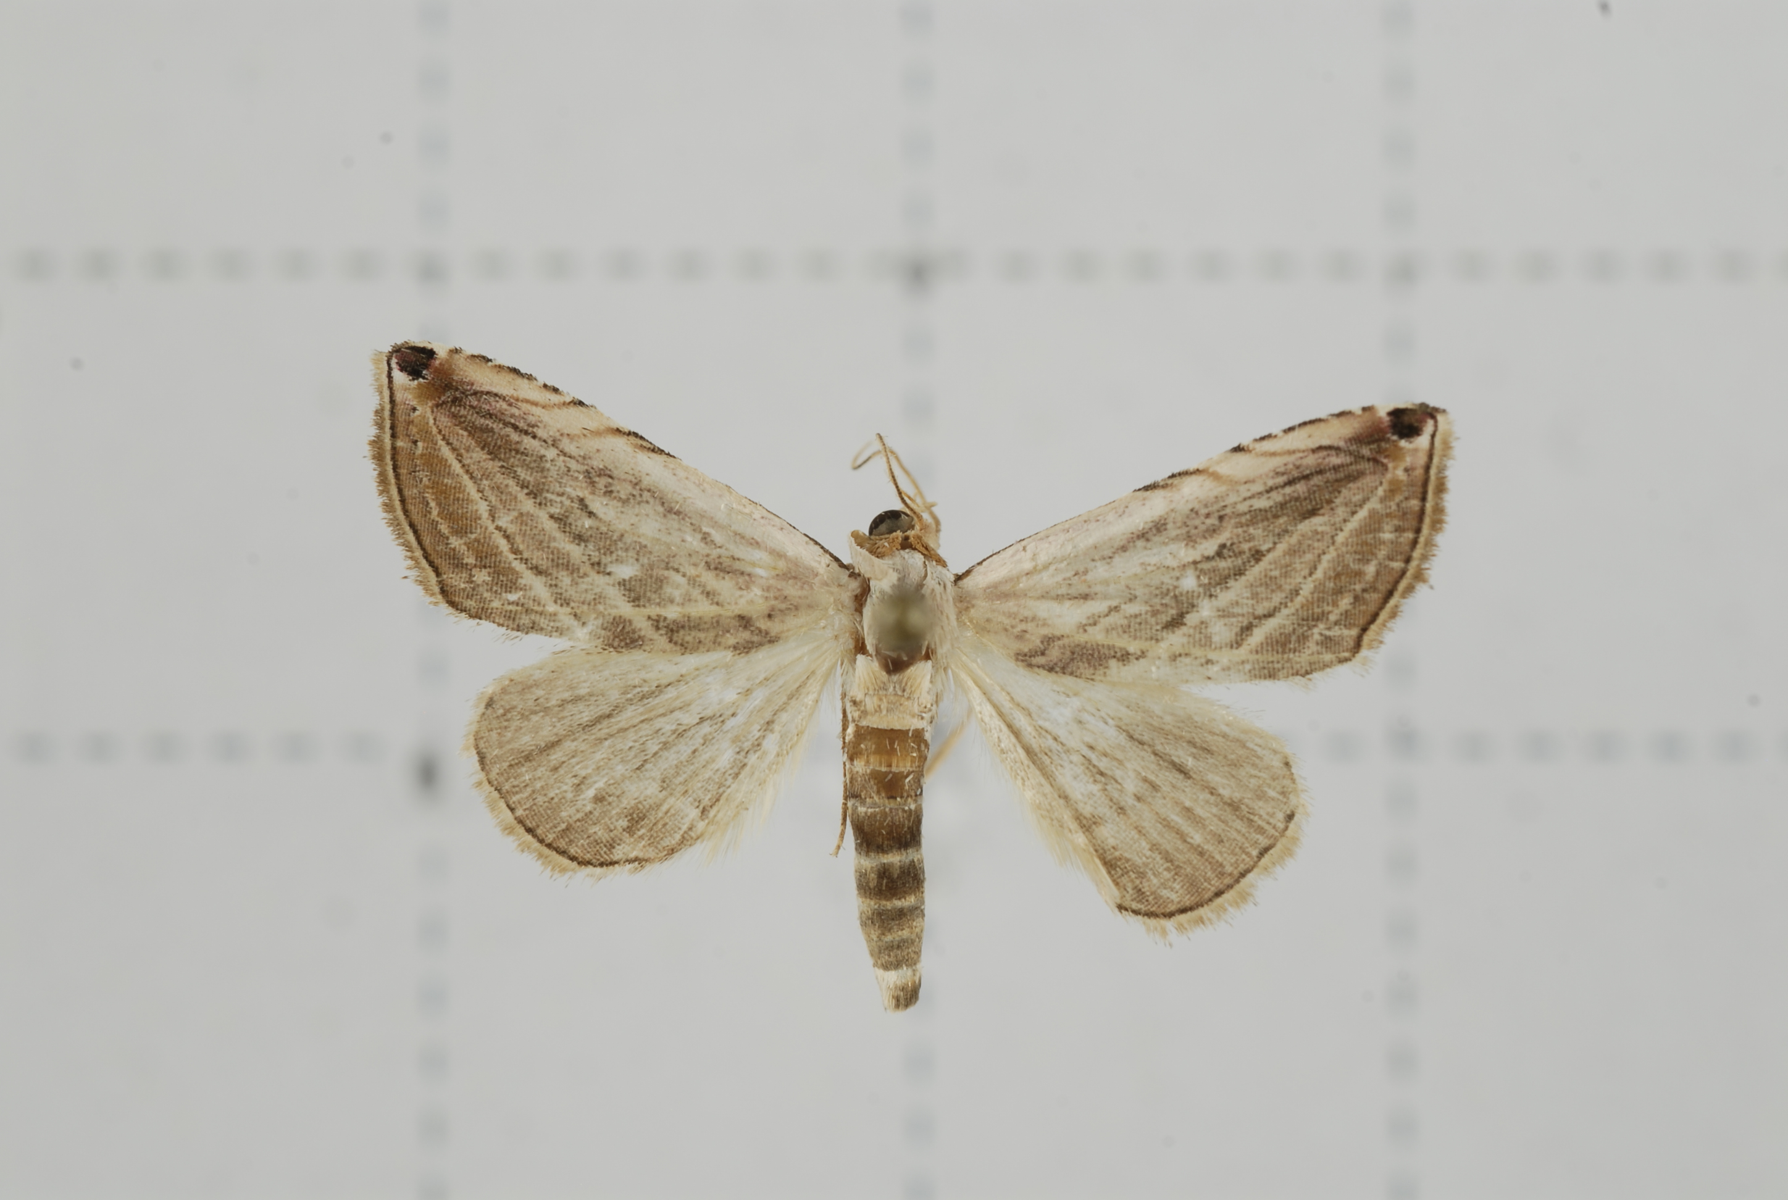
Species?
Eublemma ragusana
